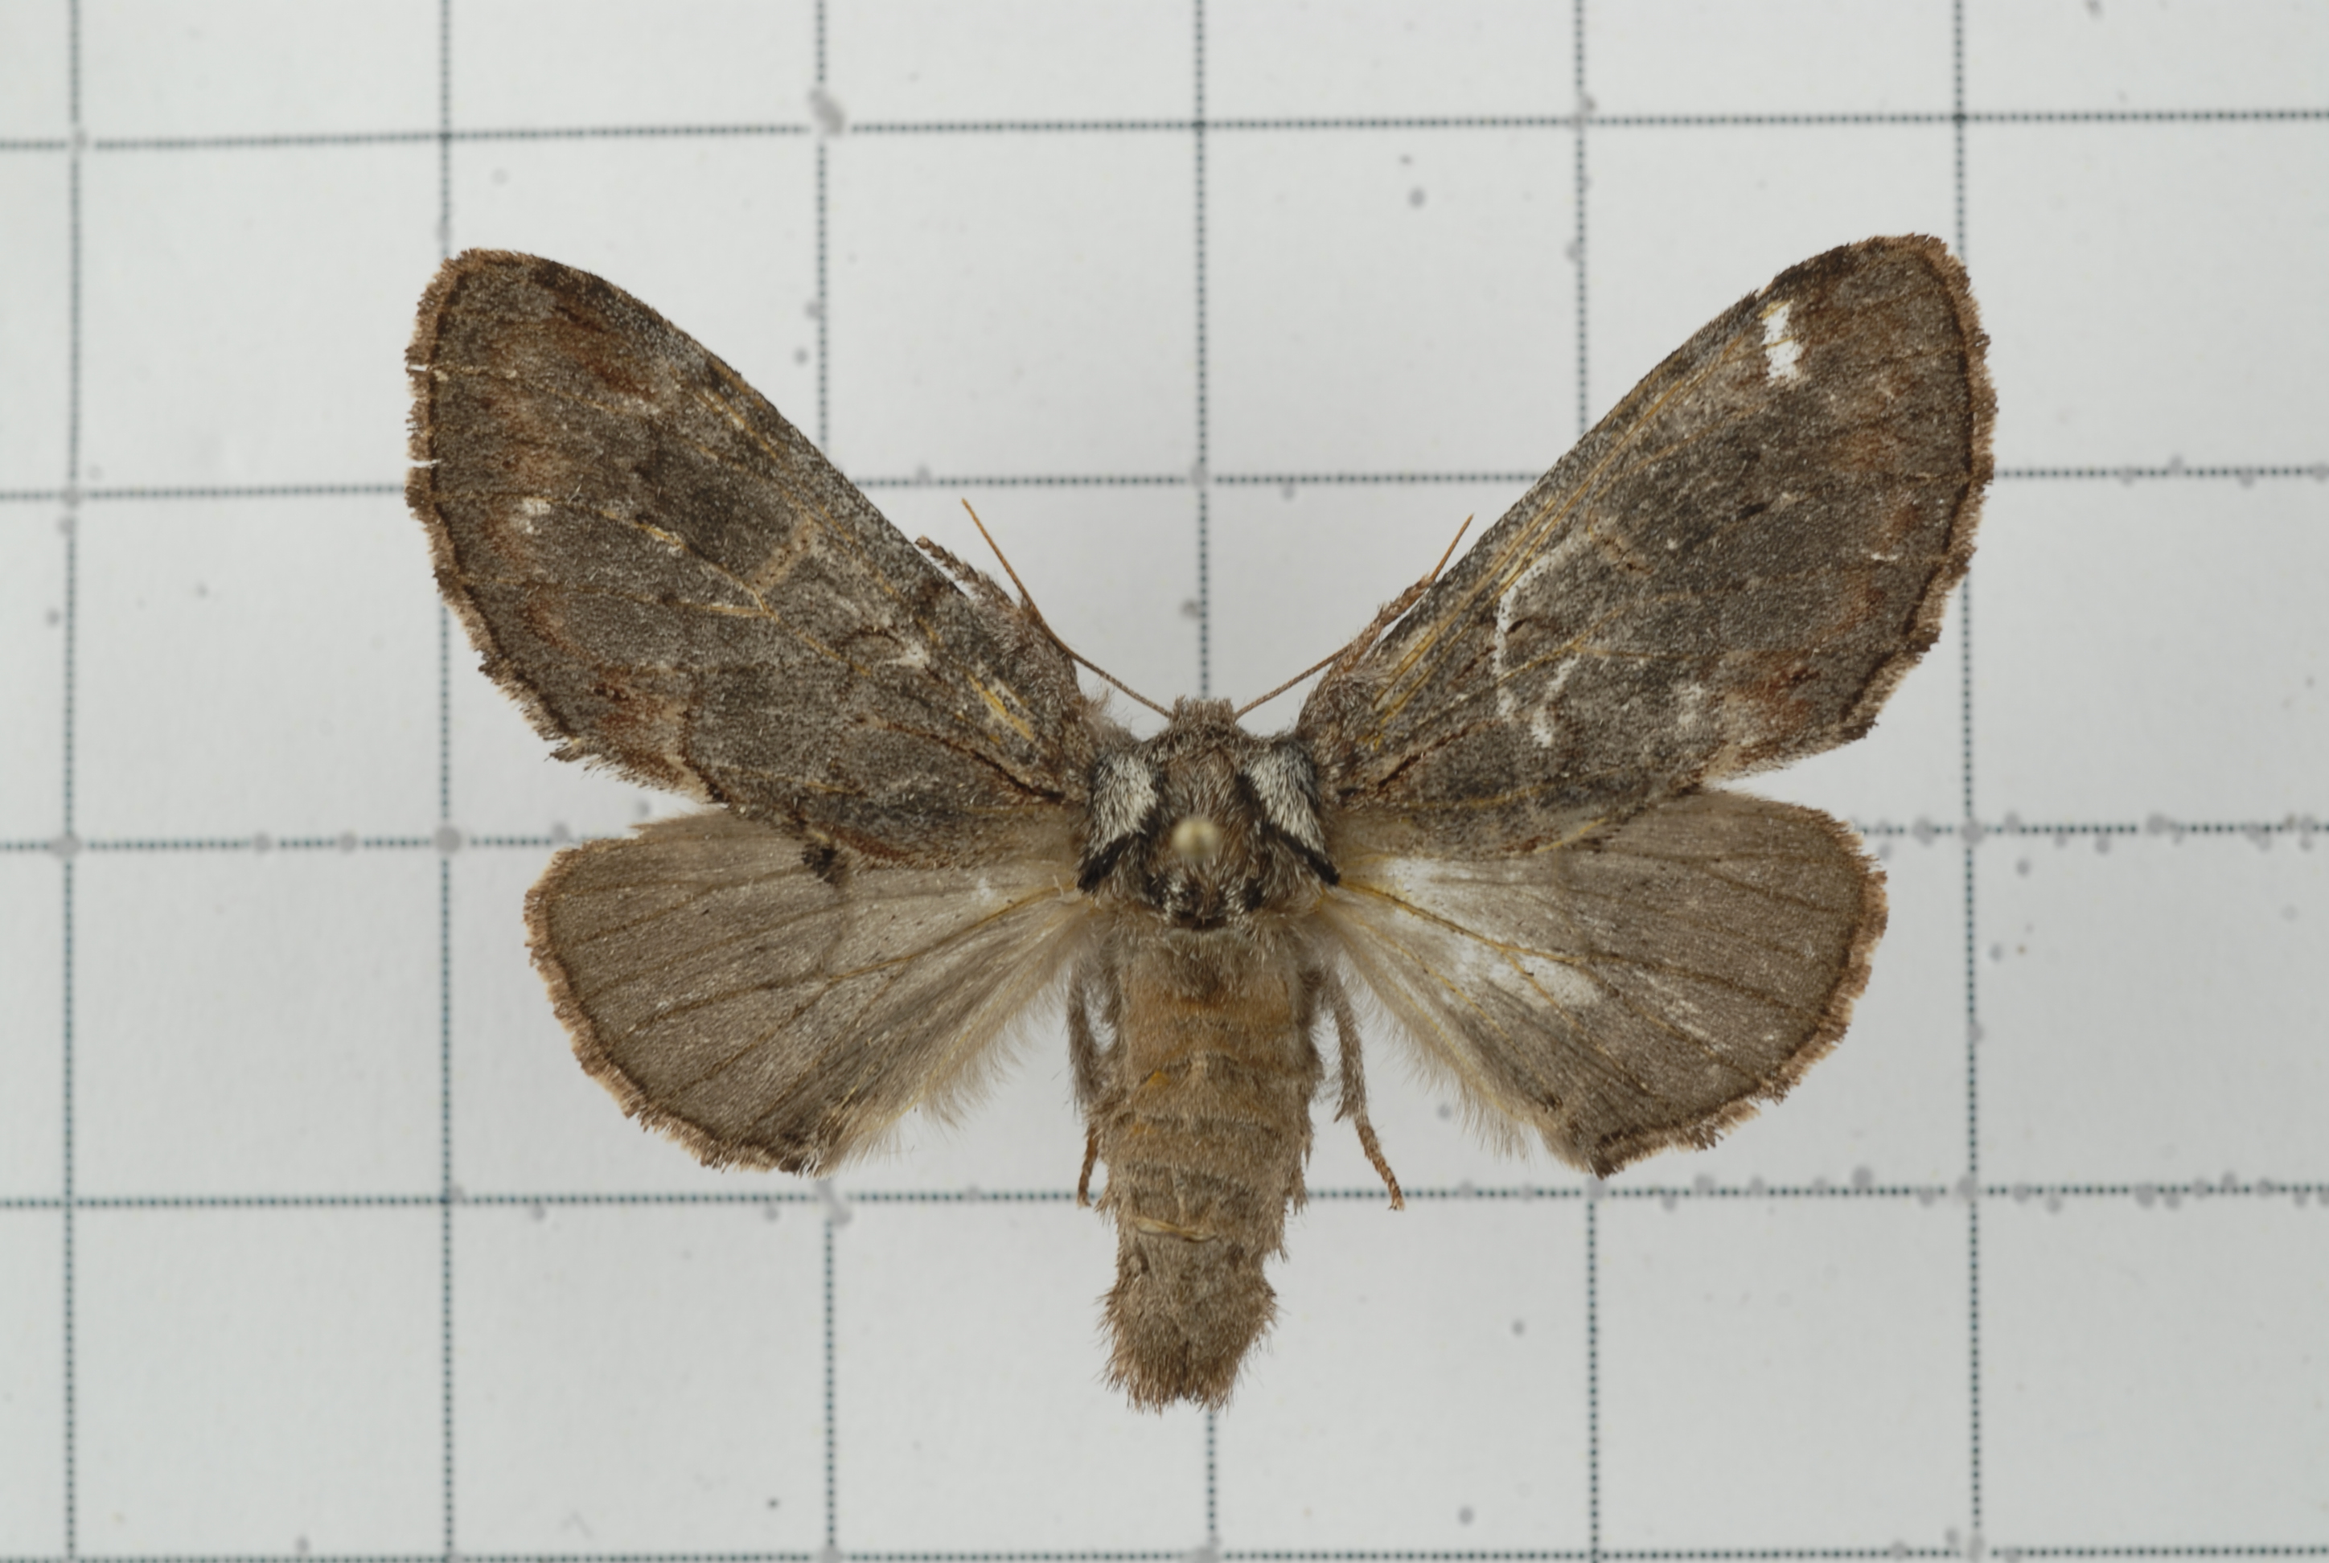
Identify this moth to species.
Notodonta griseotincta
